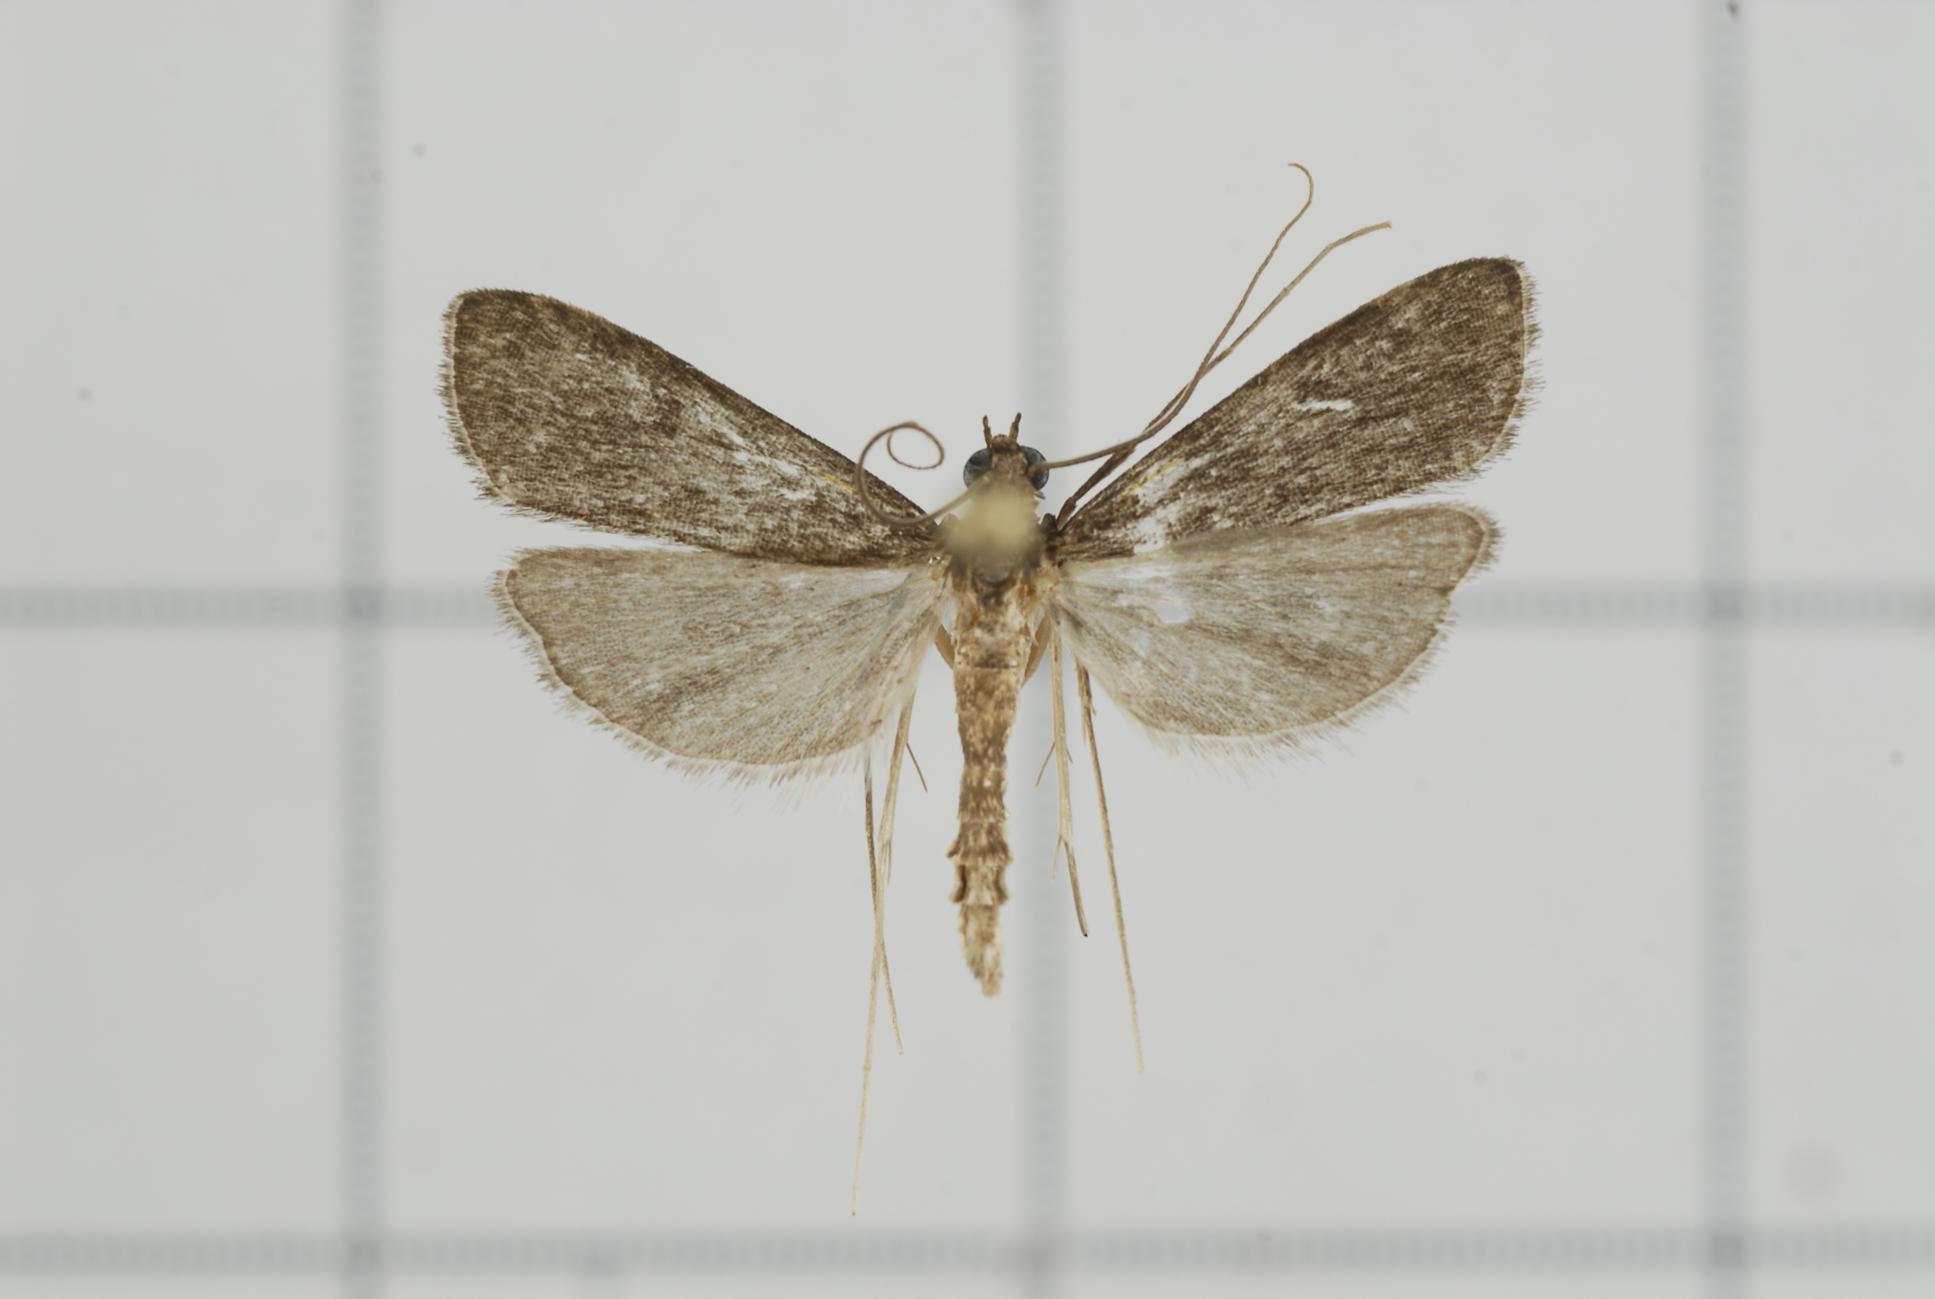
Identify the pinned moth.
Paracymoriza nigra
